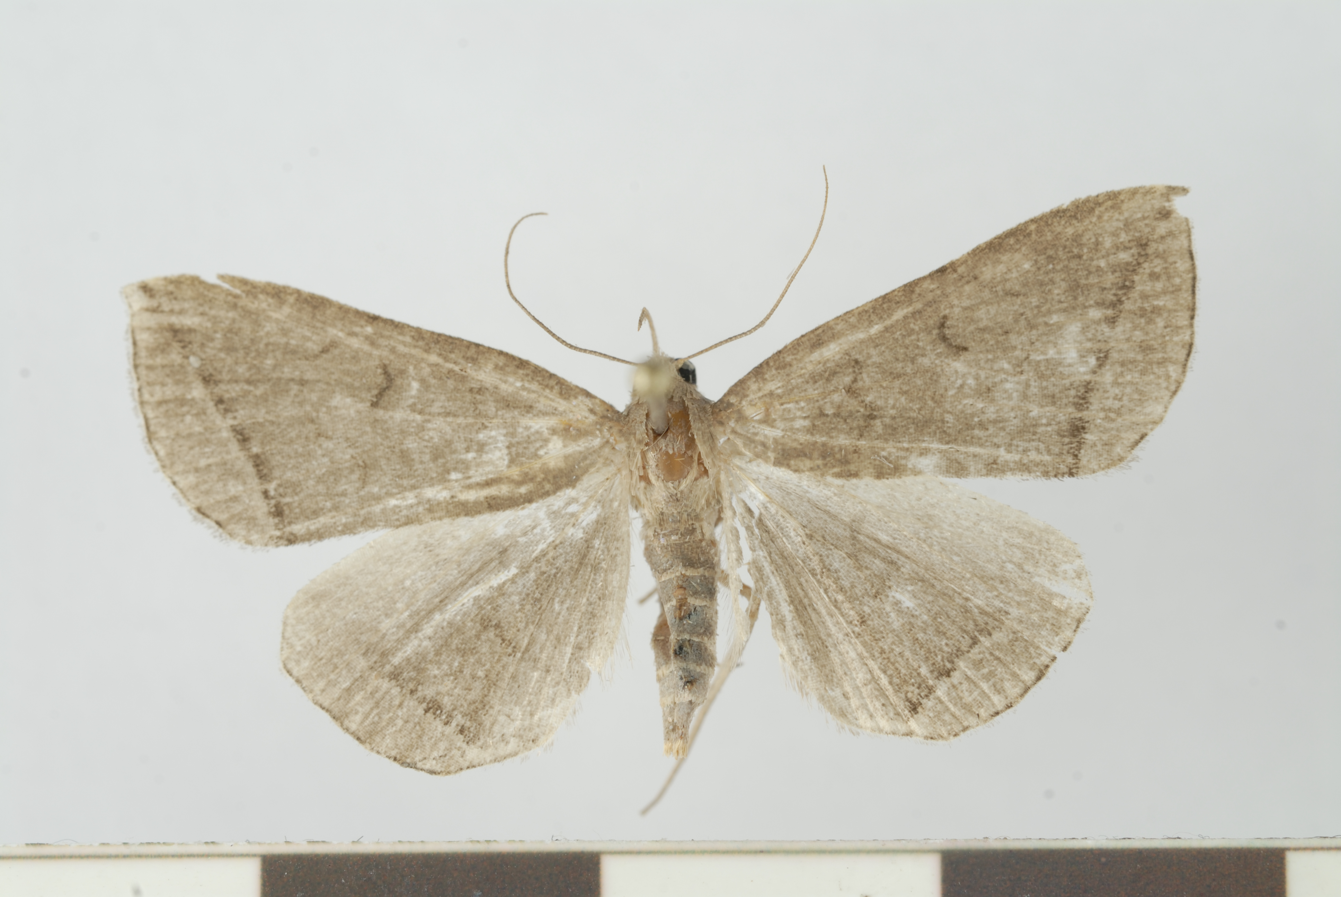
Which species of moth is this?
Treitschkendia subtriplex
